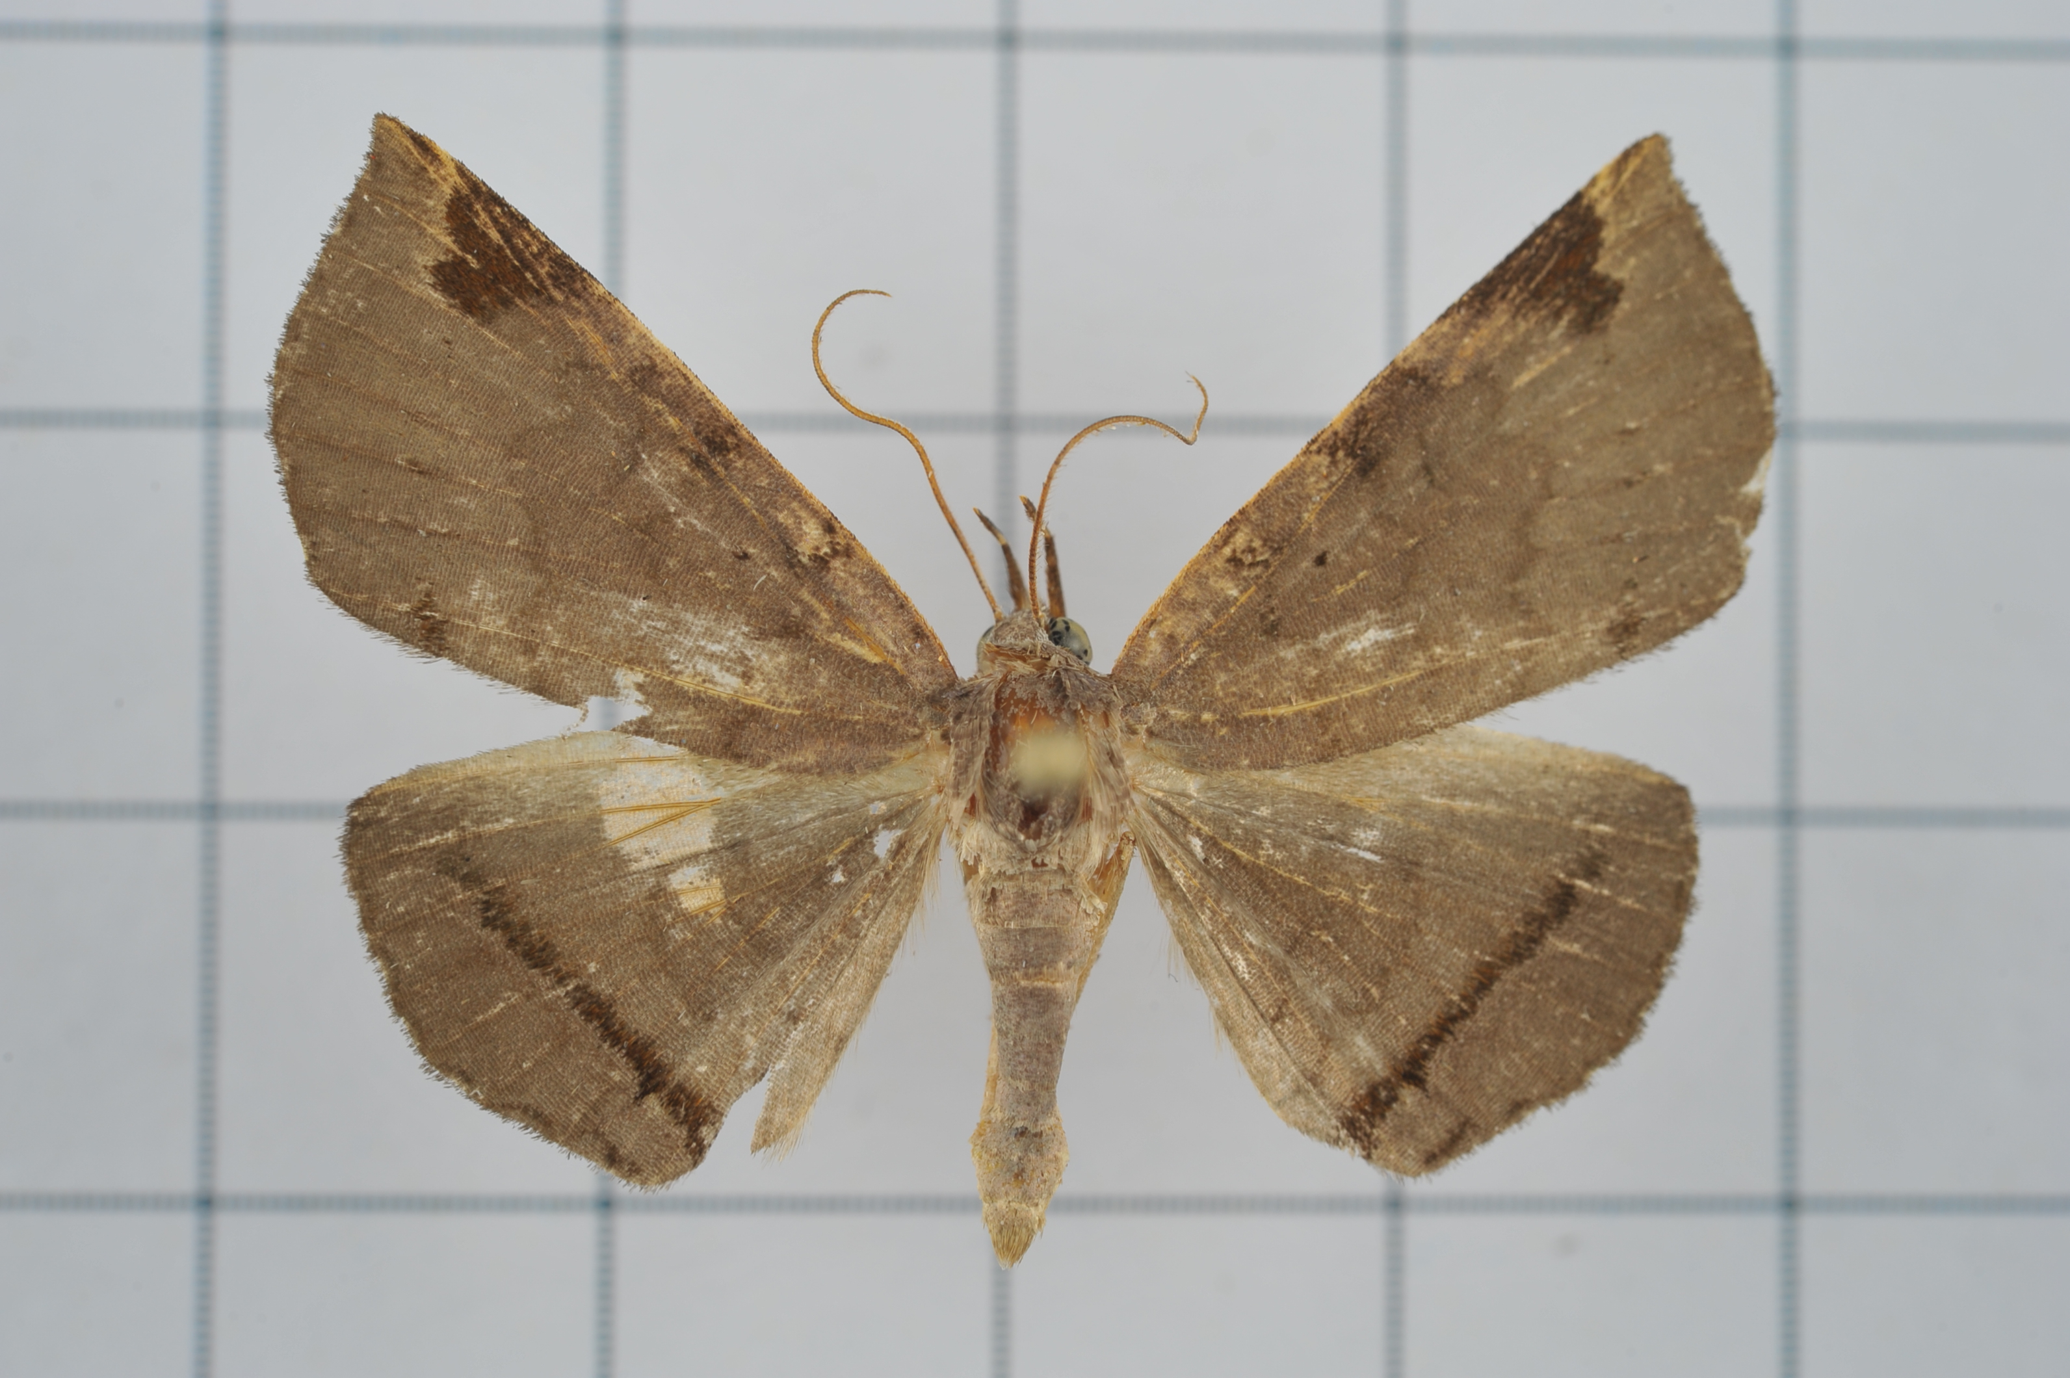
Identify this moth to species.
Mecodina subcostalis
